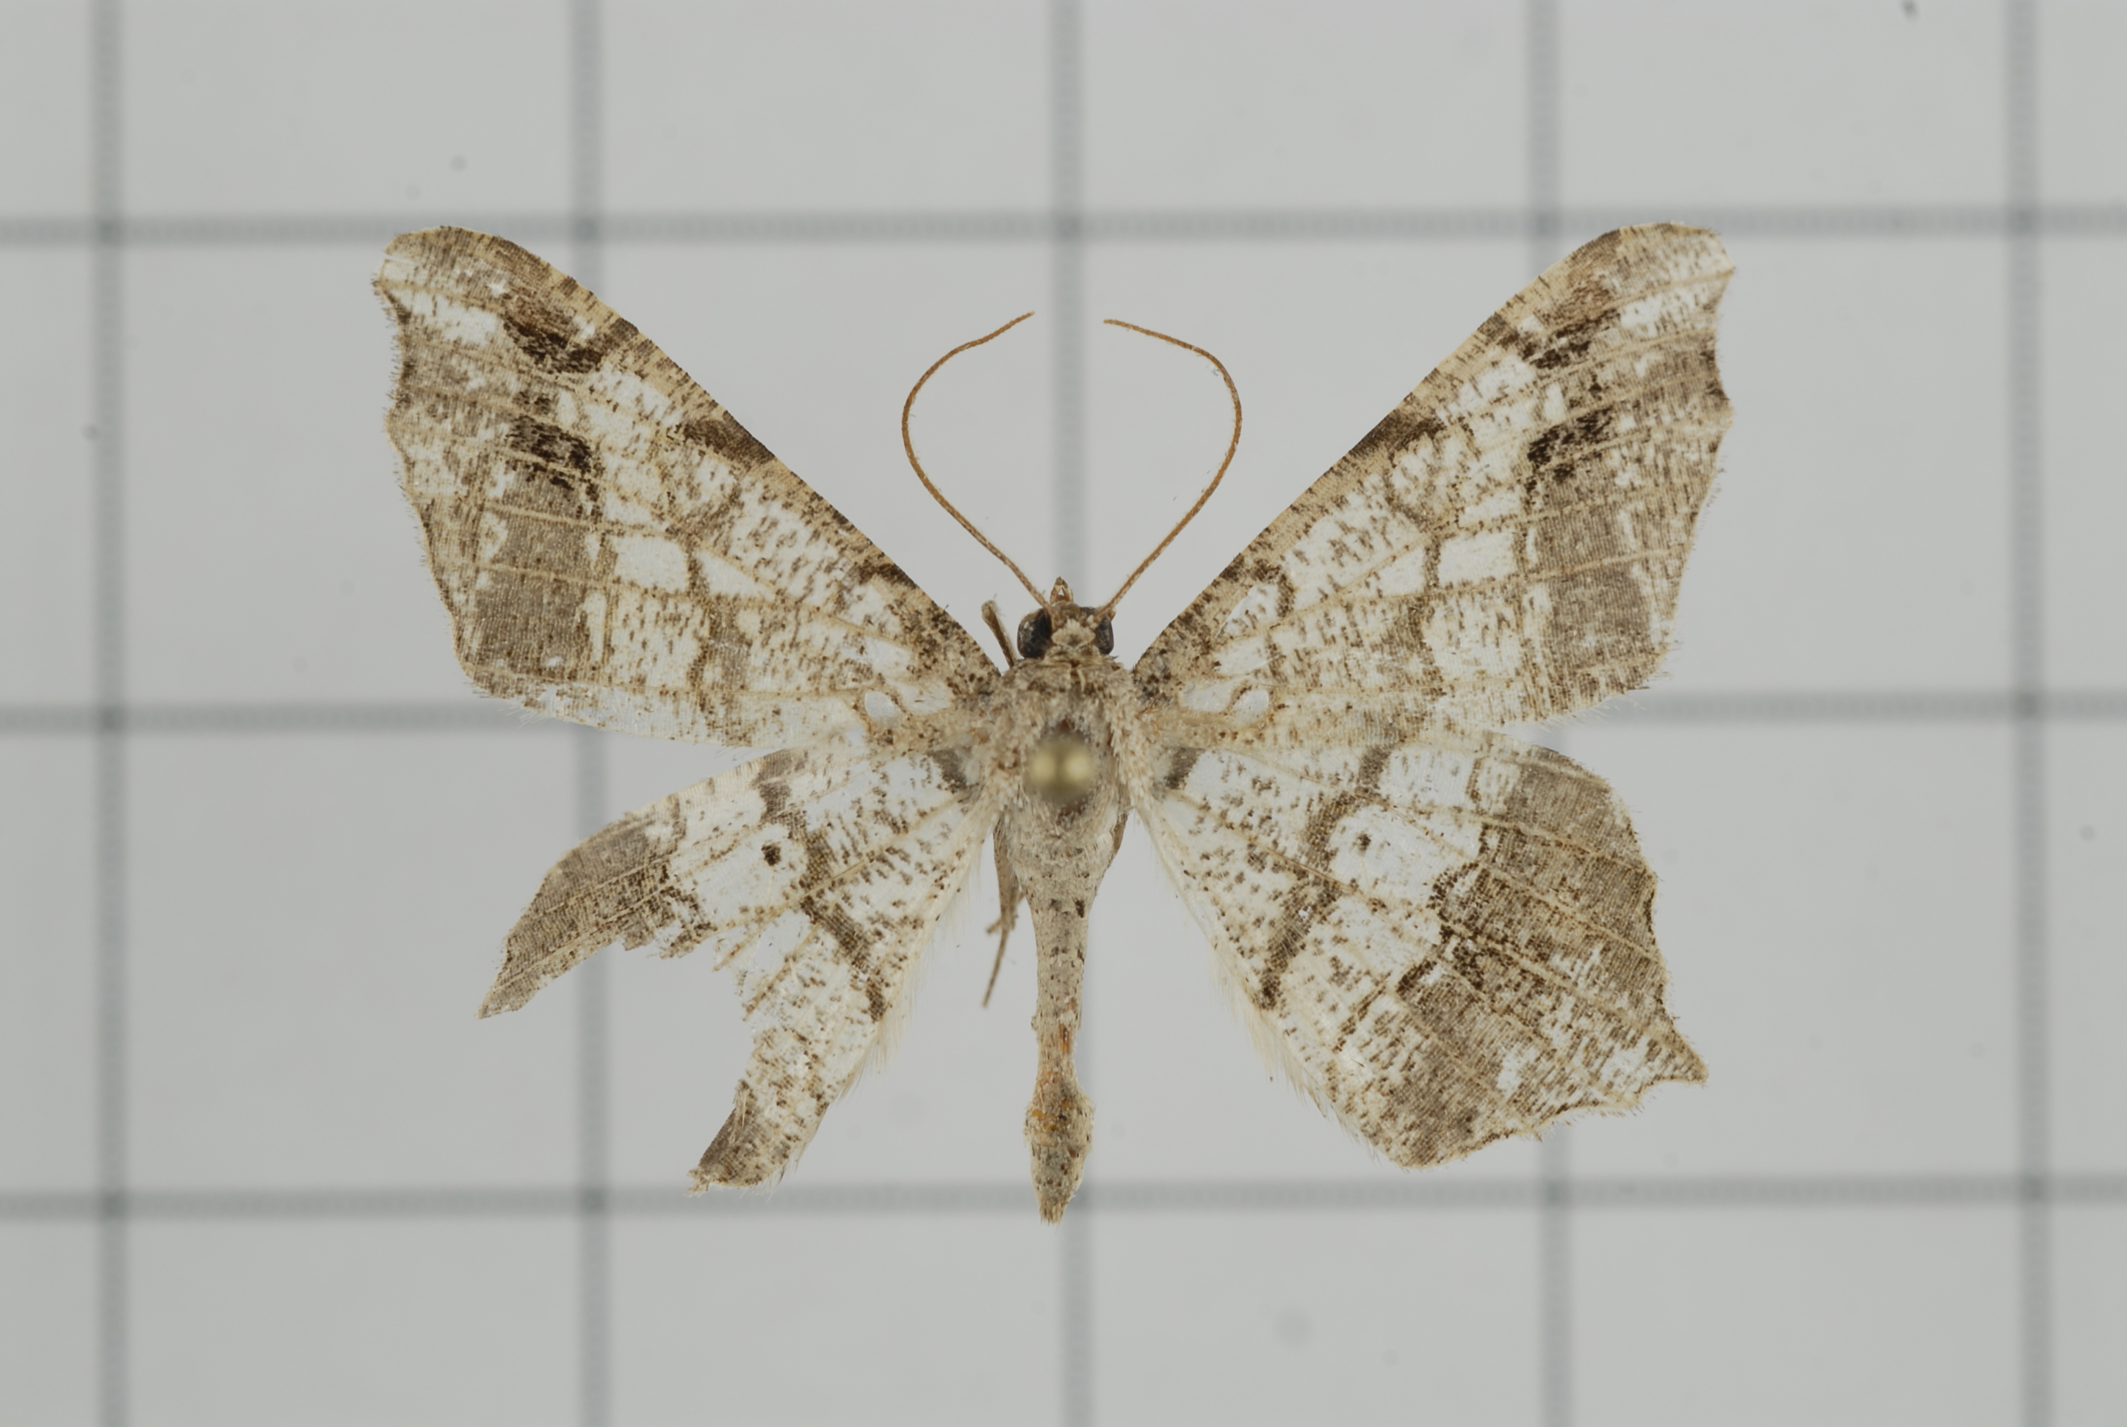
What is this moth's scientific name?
Chiasmia emersaria
